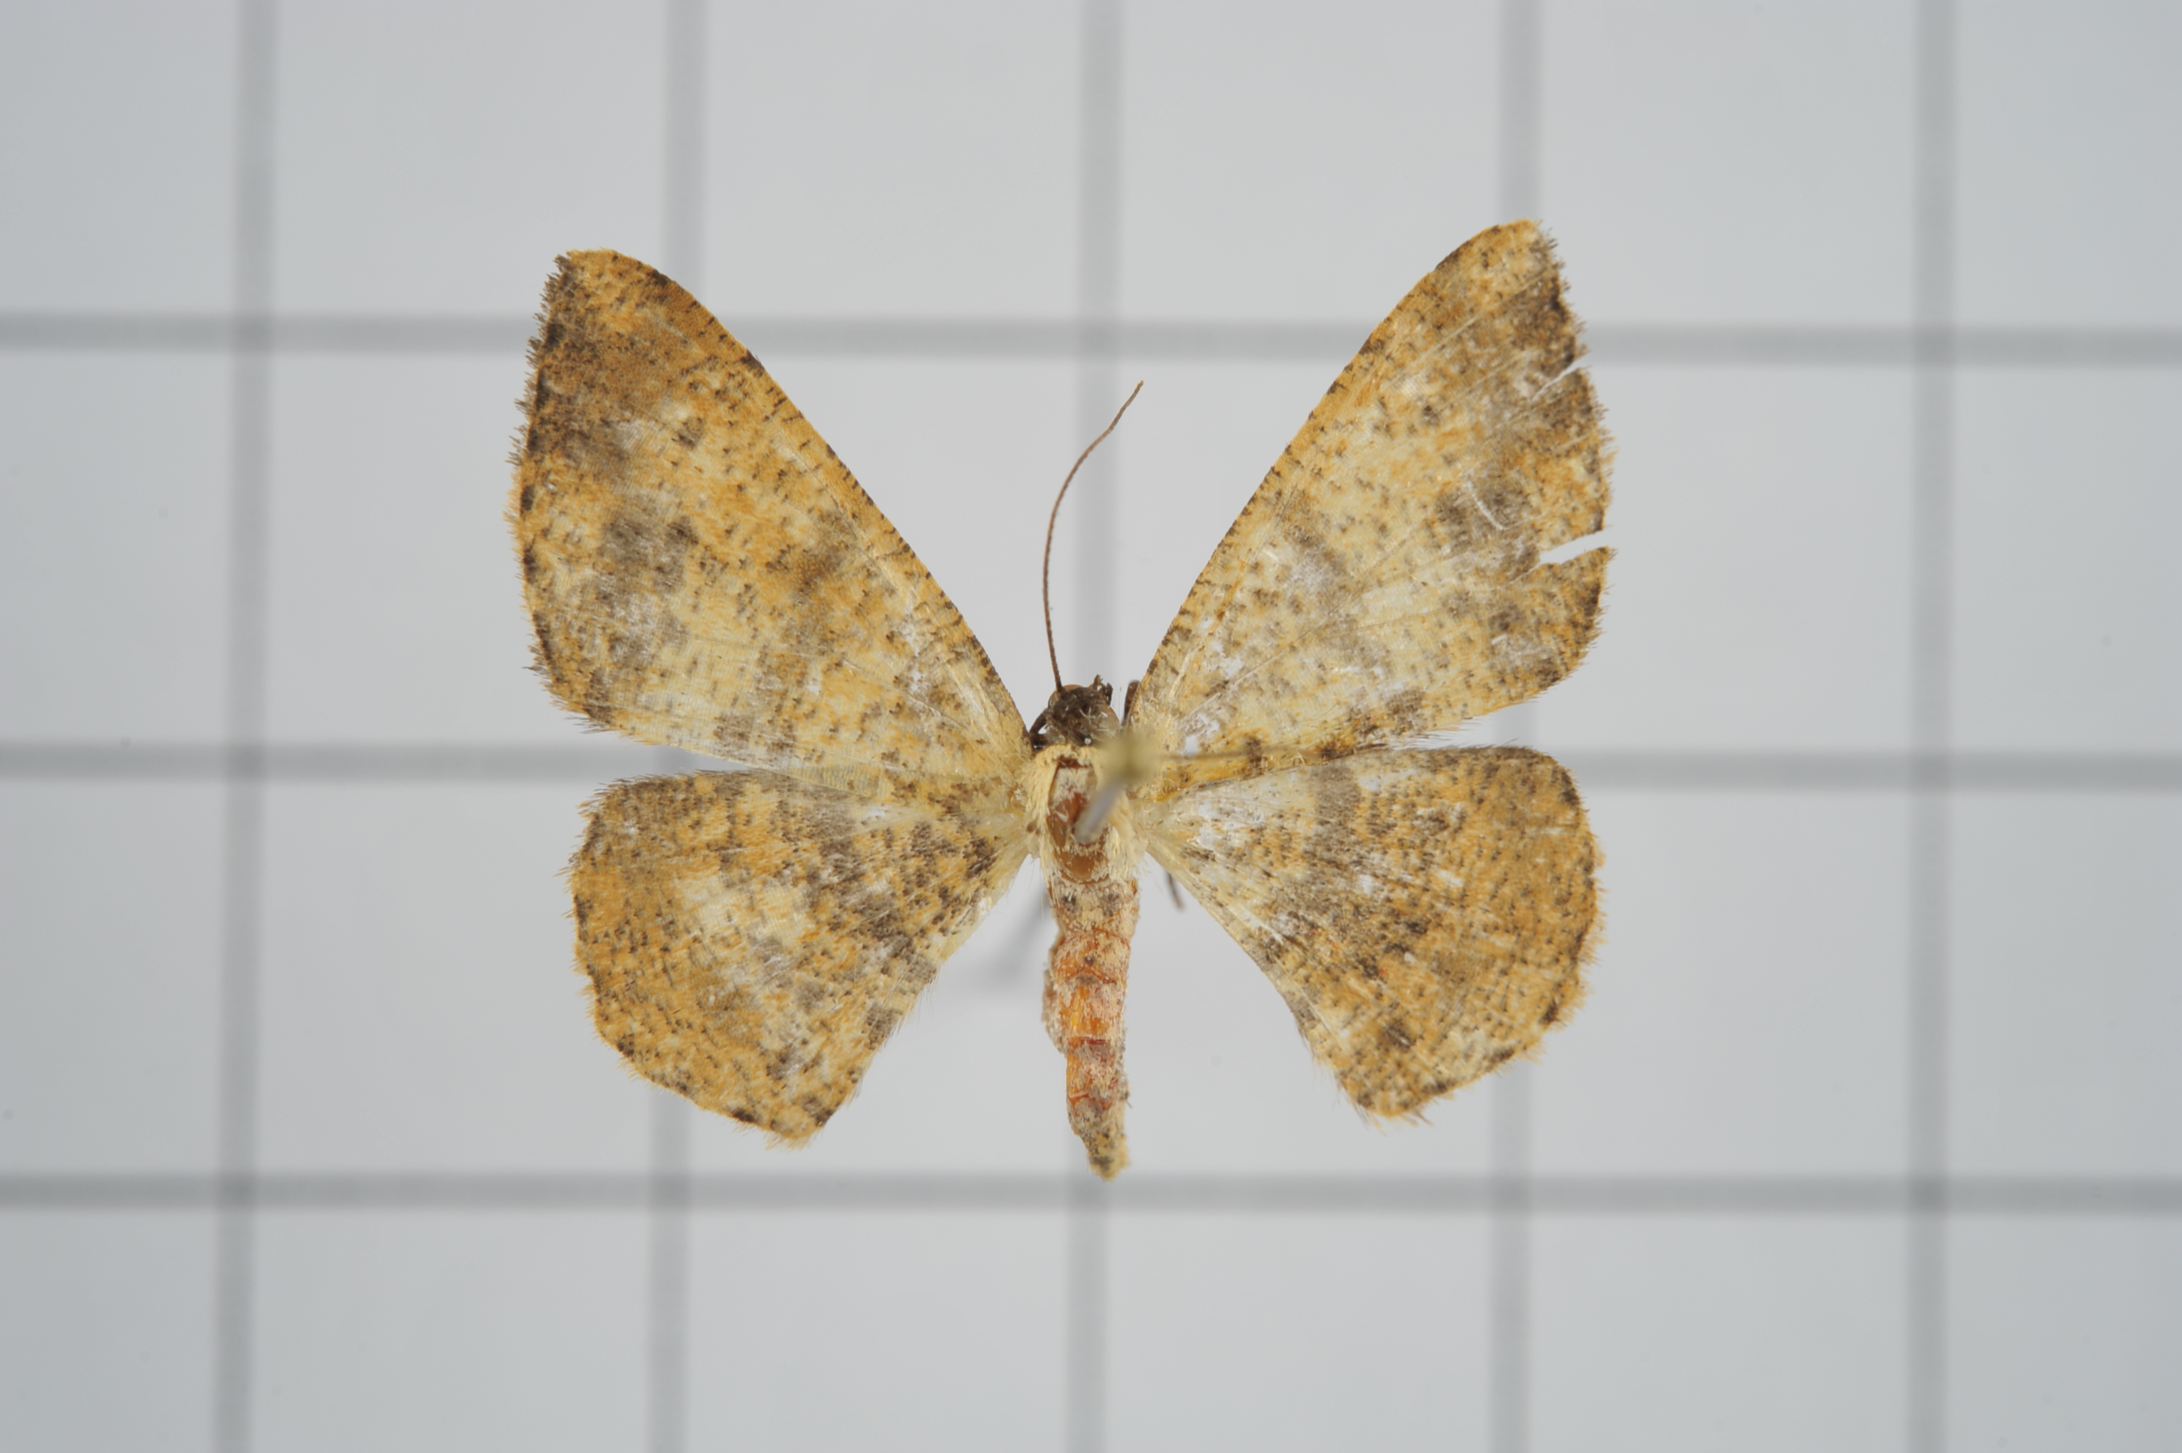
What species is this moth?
Lophobates inchoata
